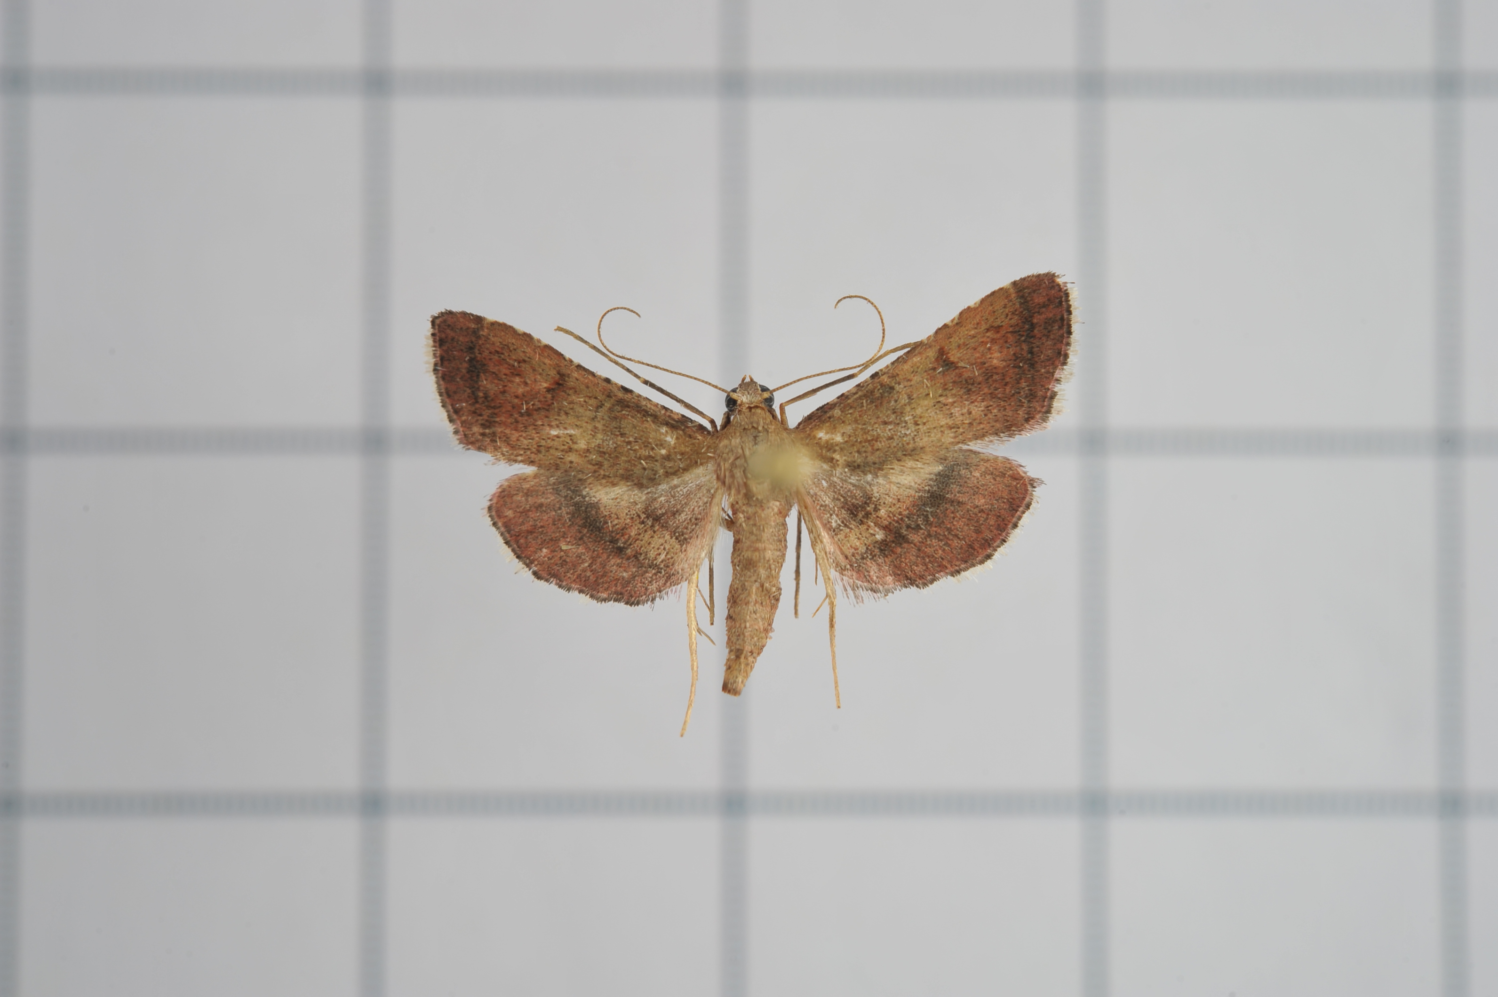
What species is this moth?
Endotricha theonalis
